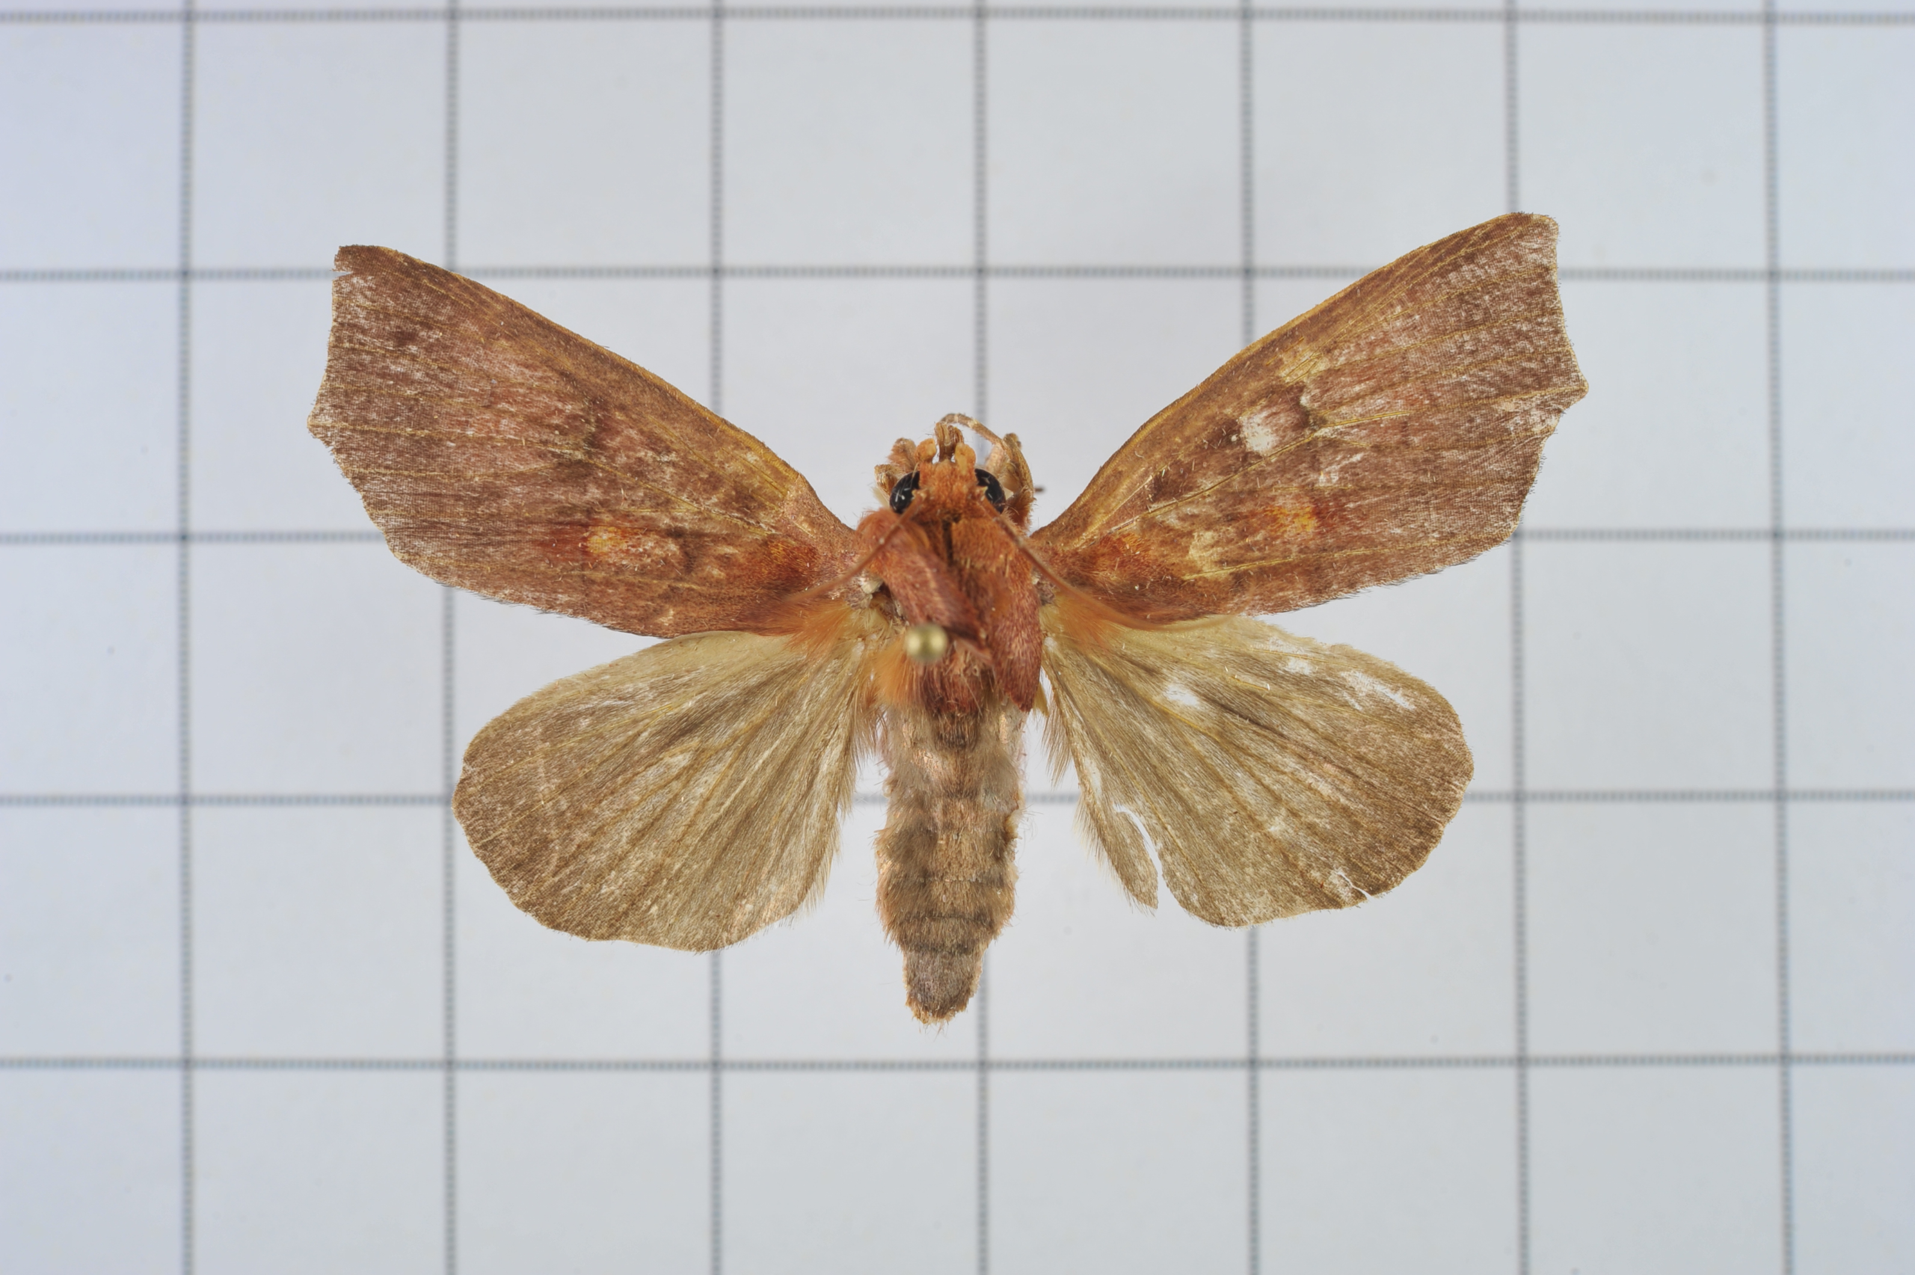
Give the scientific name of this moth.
Rusicada privata
